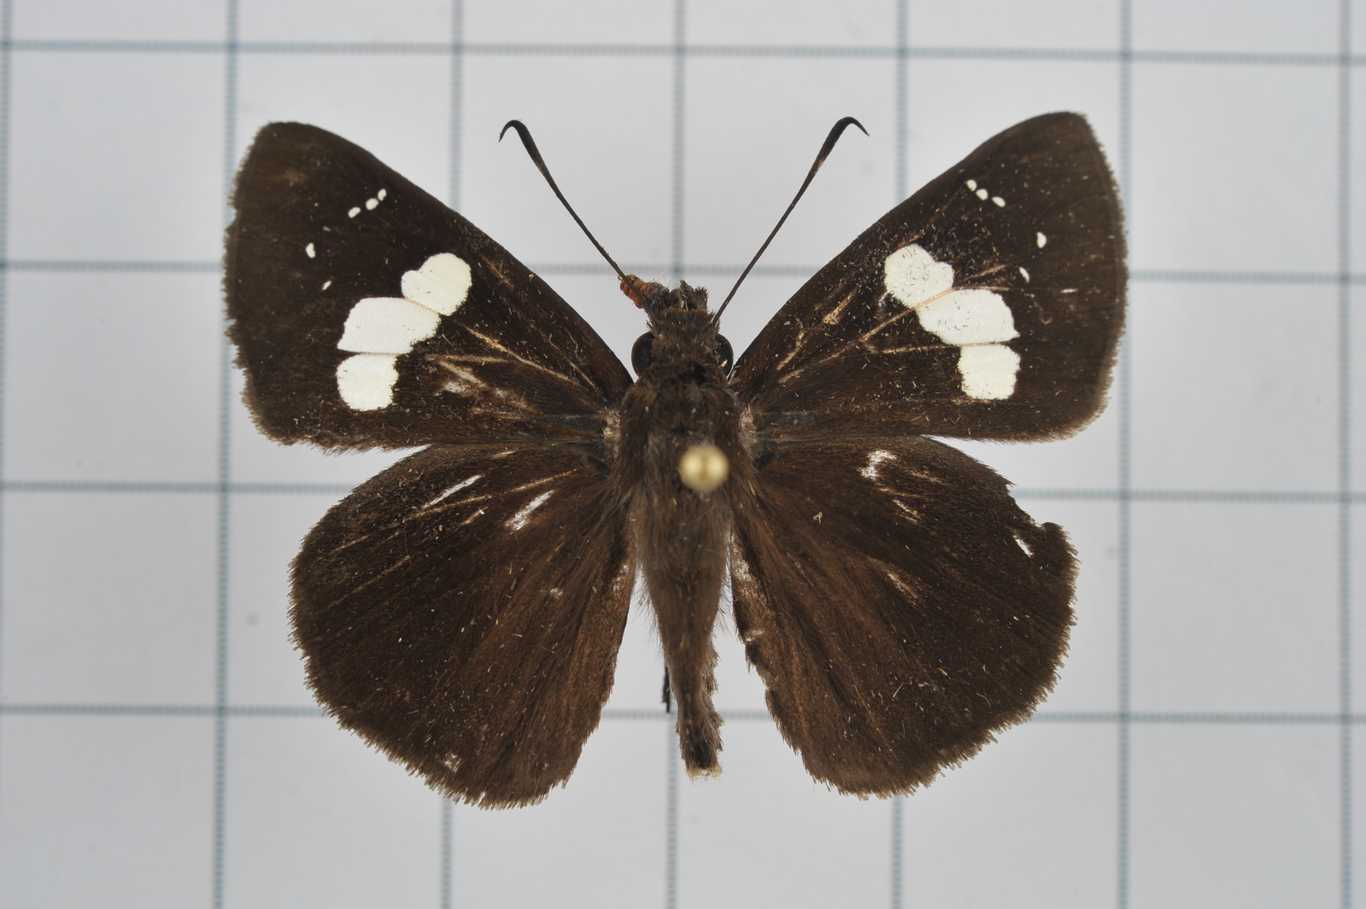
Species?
Notocrypta curvifascia
